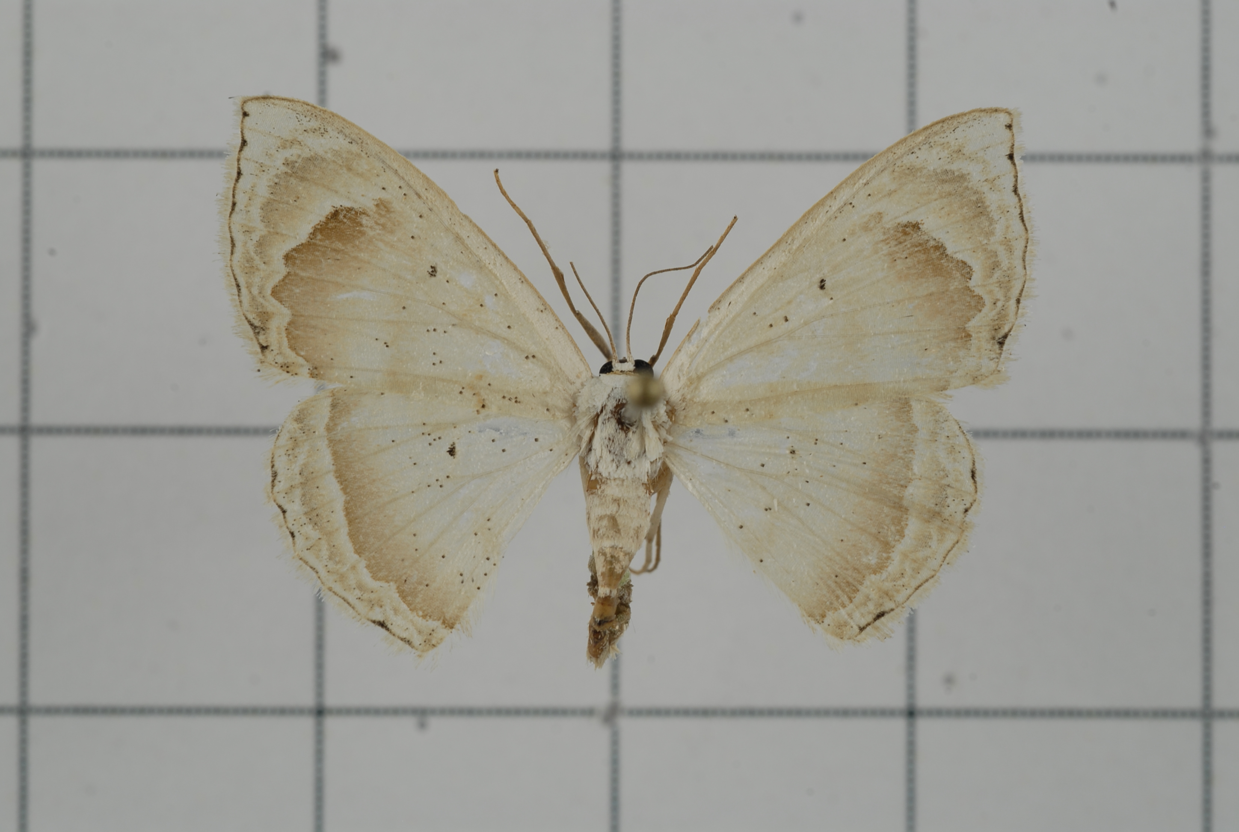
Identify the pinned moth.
Somatina rosacea anaemica
